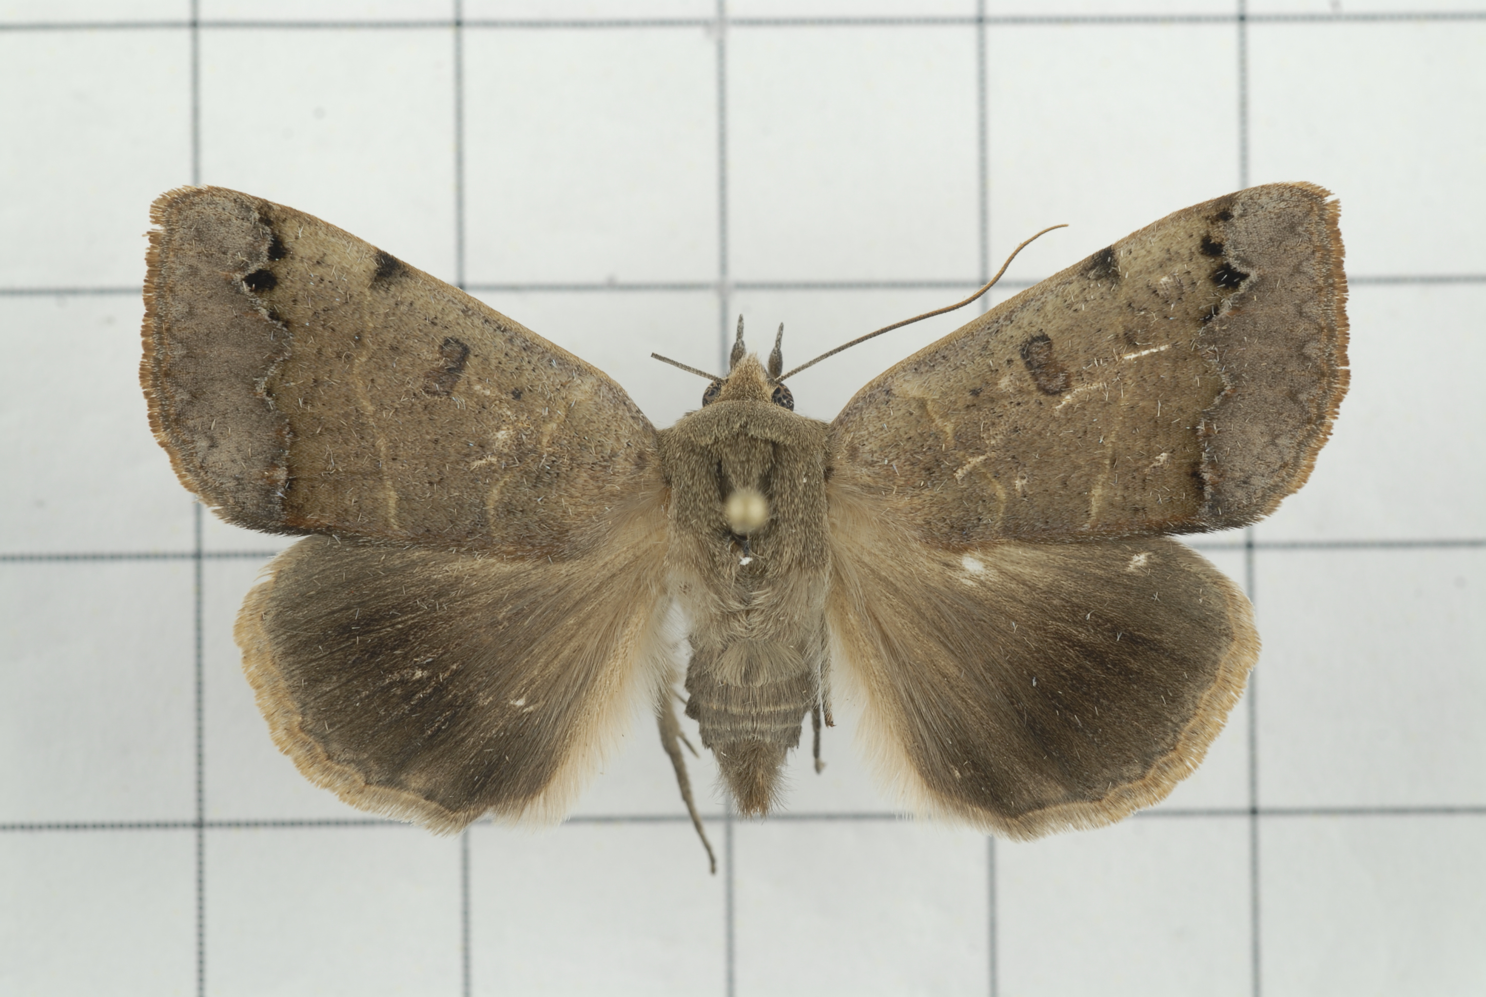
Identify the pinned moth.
Ophiusa olista
